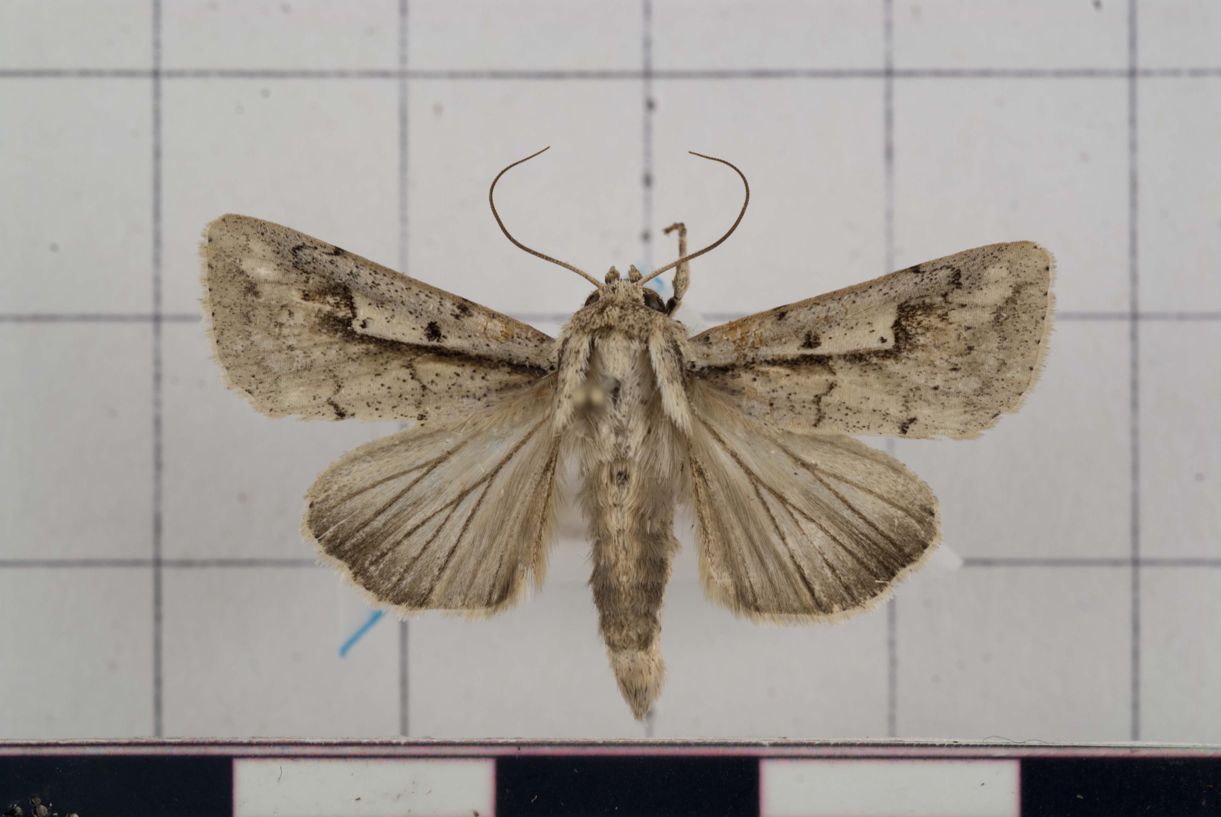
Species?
Leucania yu
